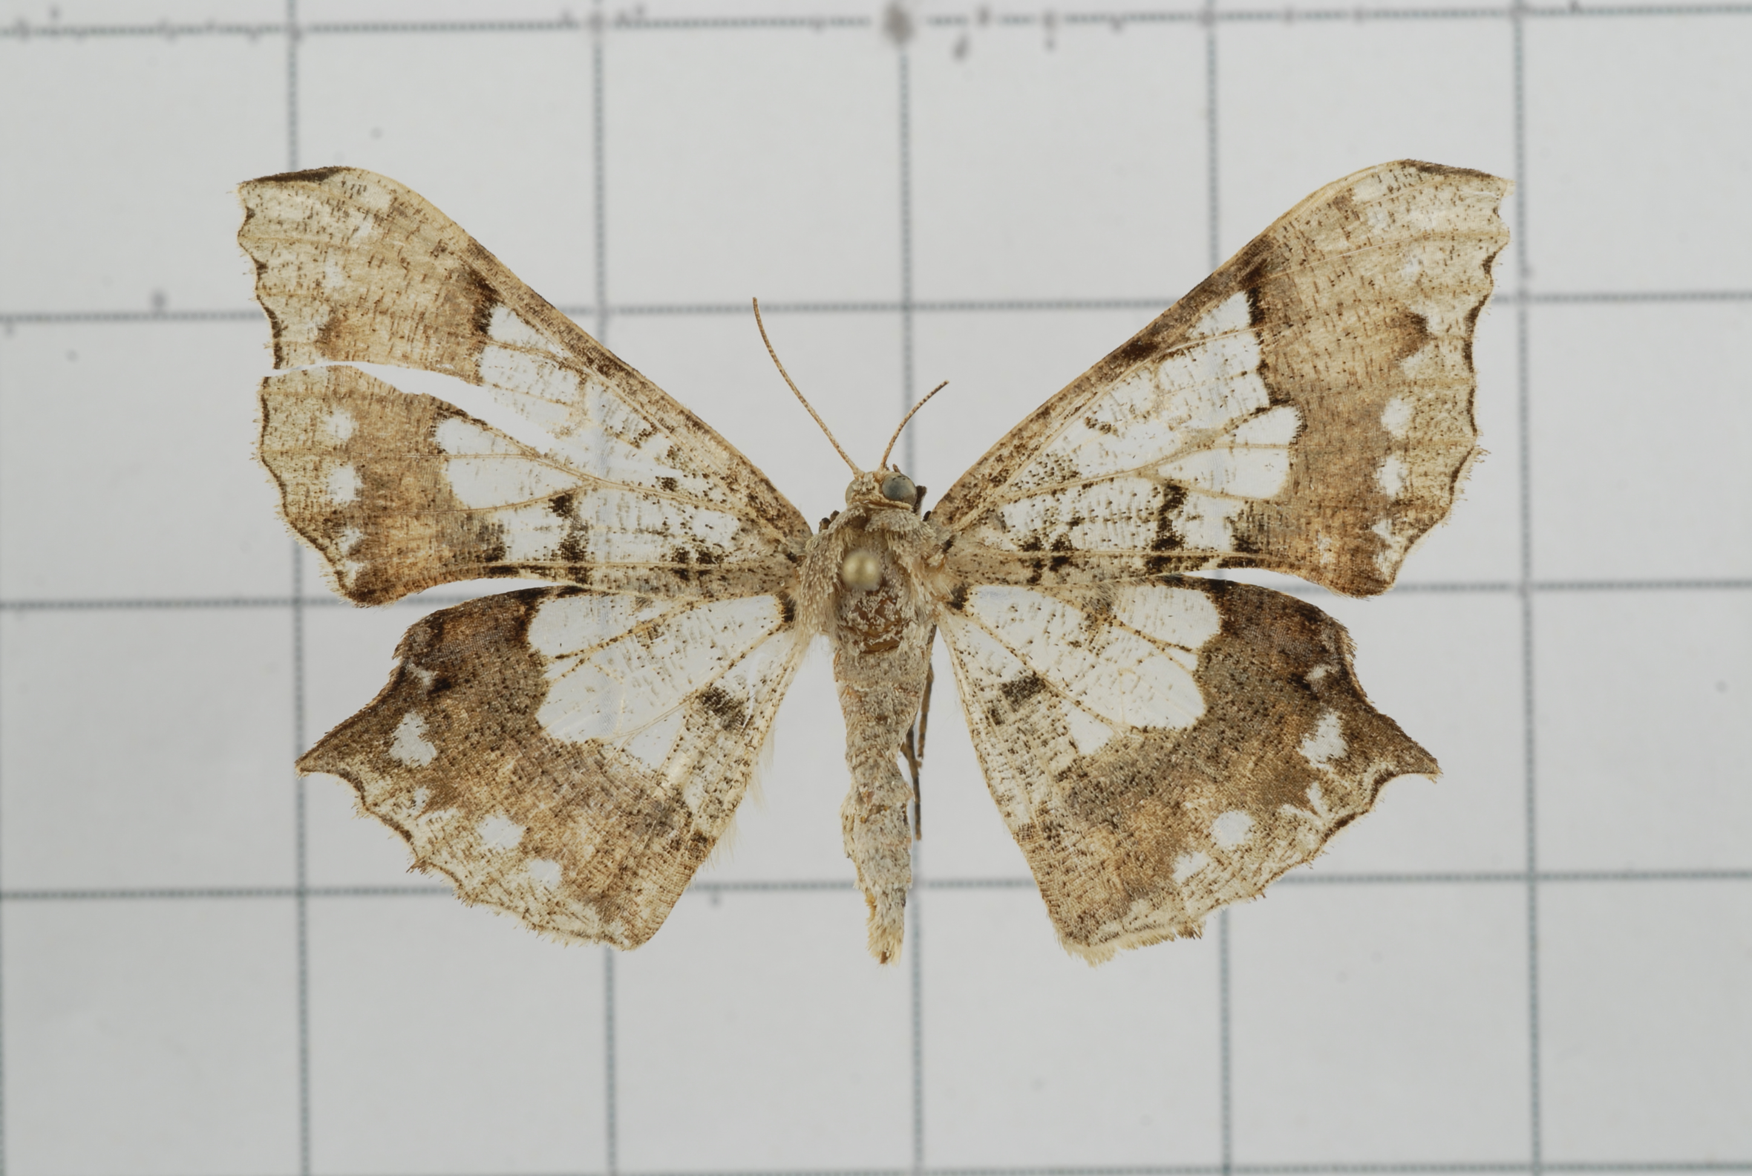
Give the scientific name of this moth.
Krananda semihyalina
